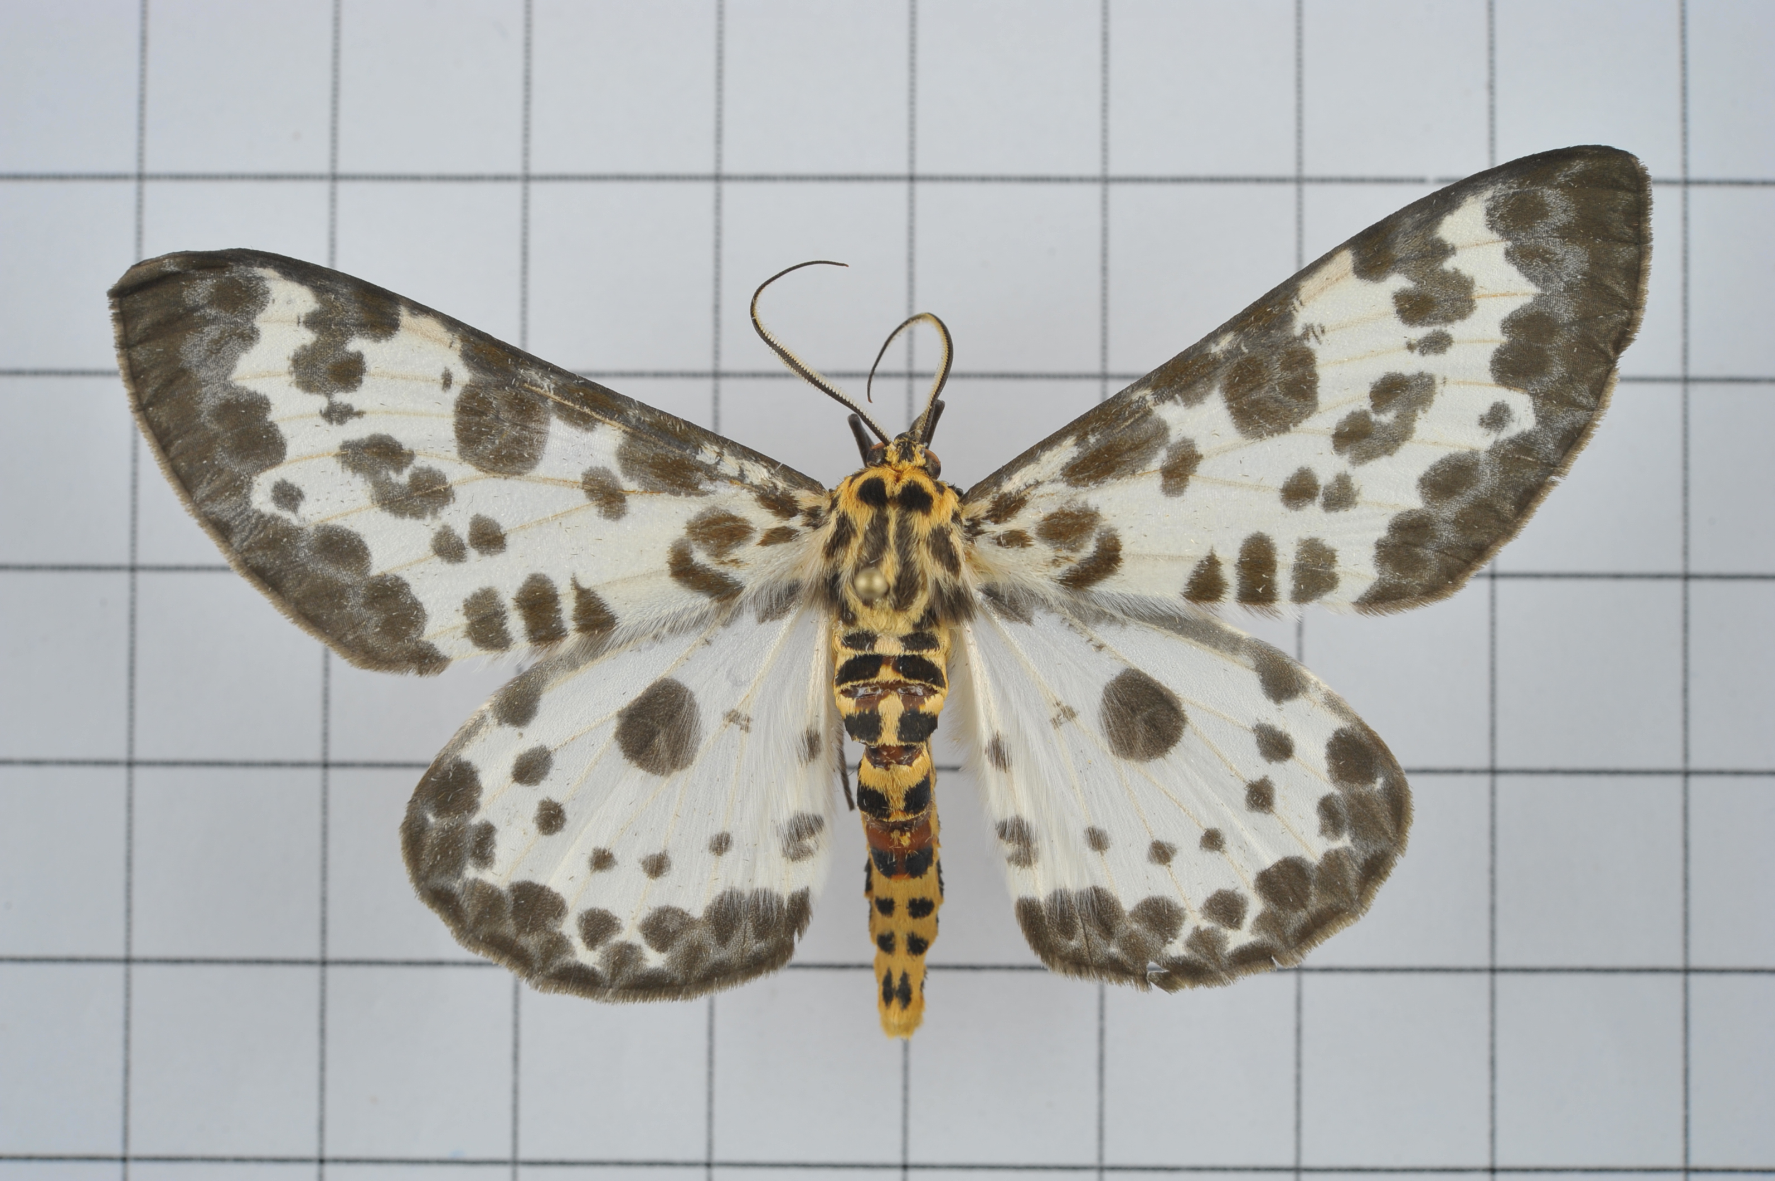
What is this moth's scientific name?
Parapercnia giraffata
